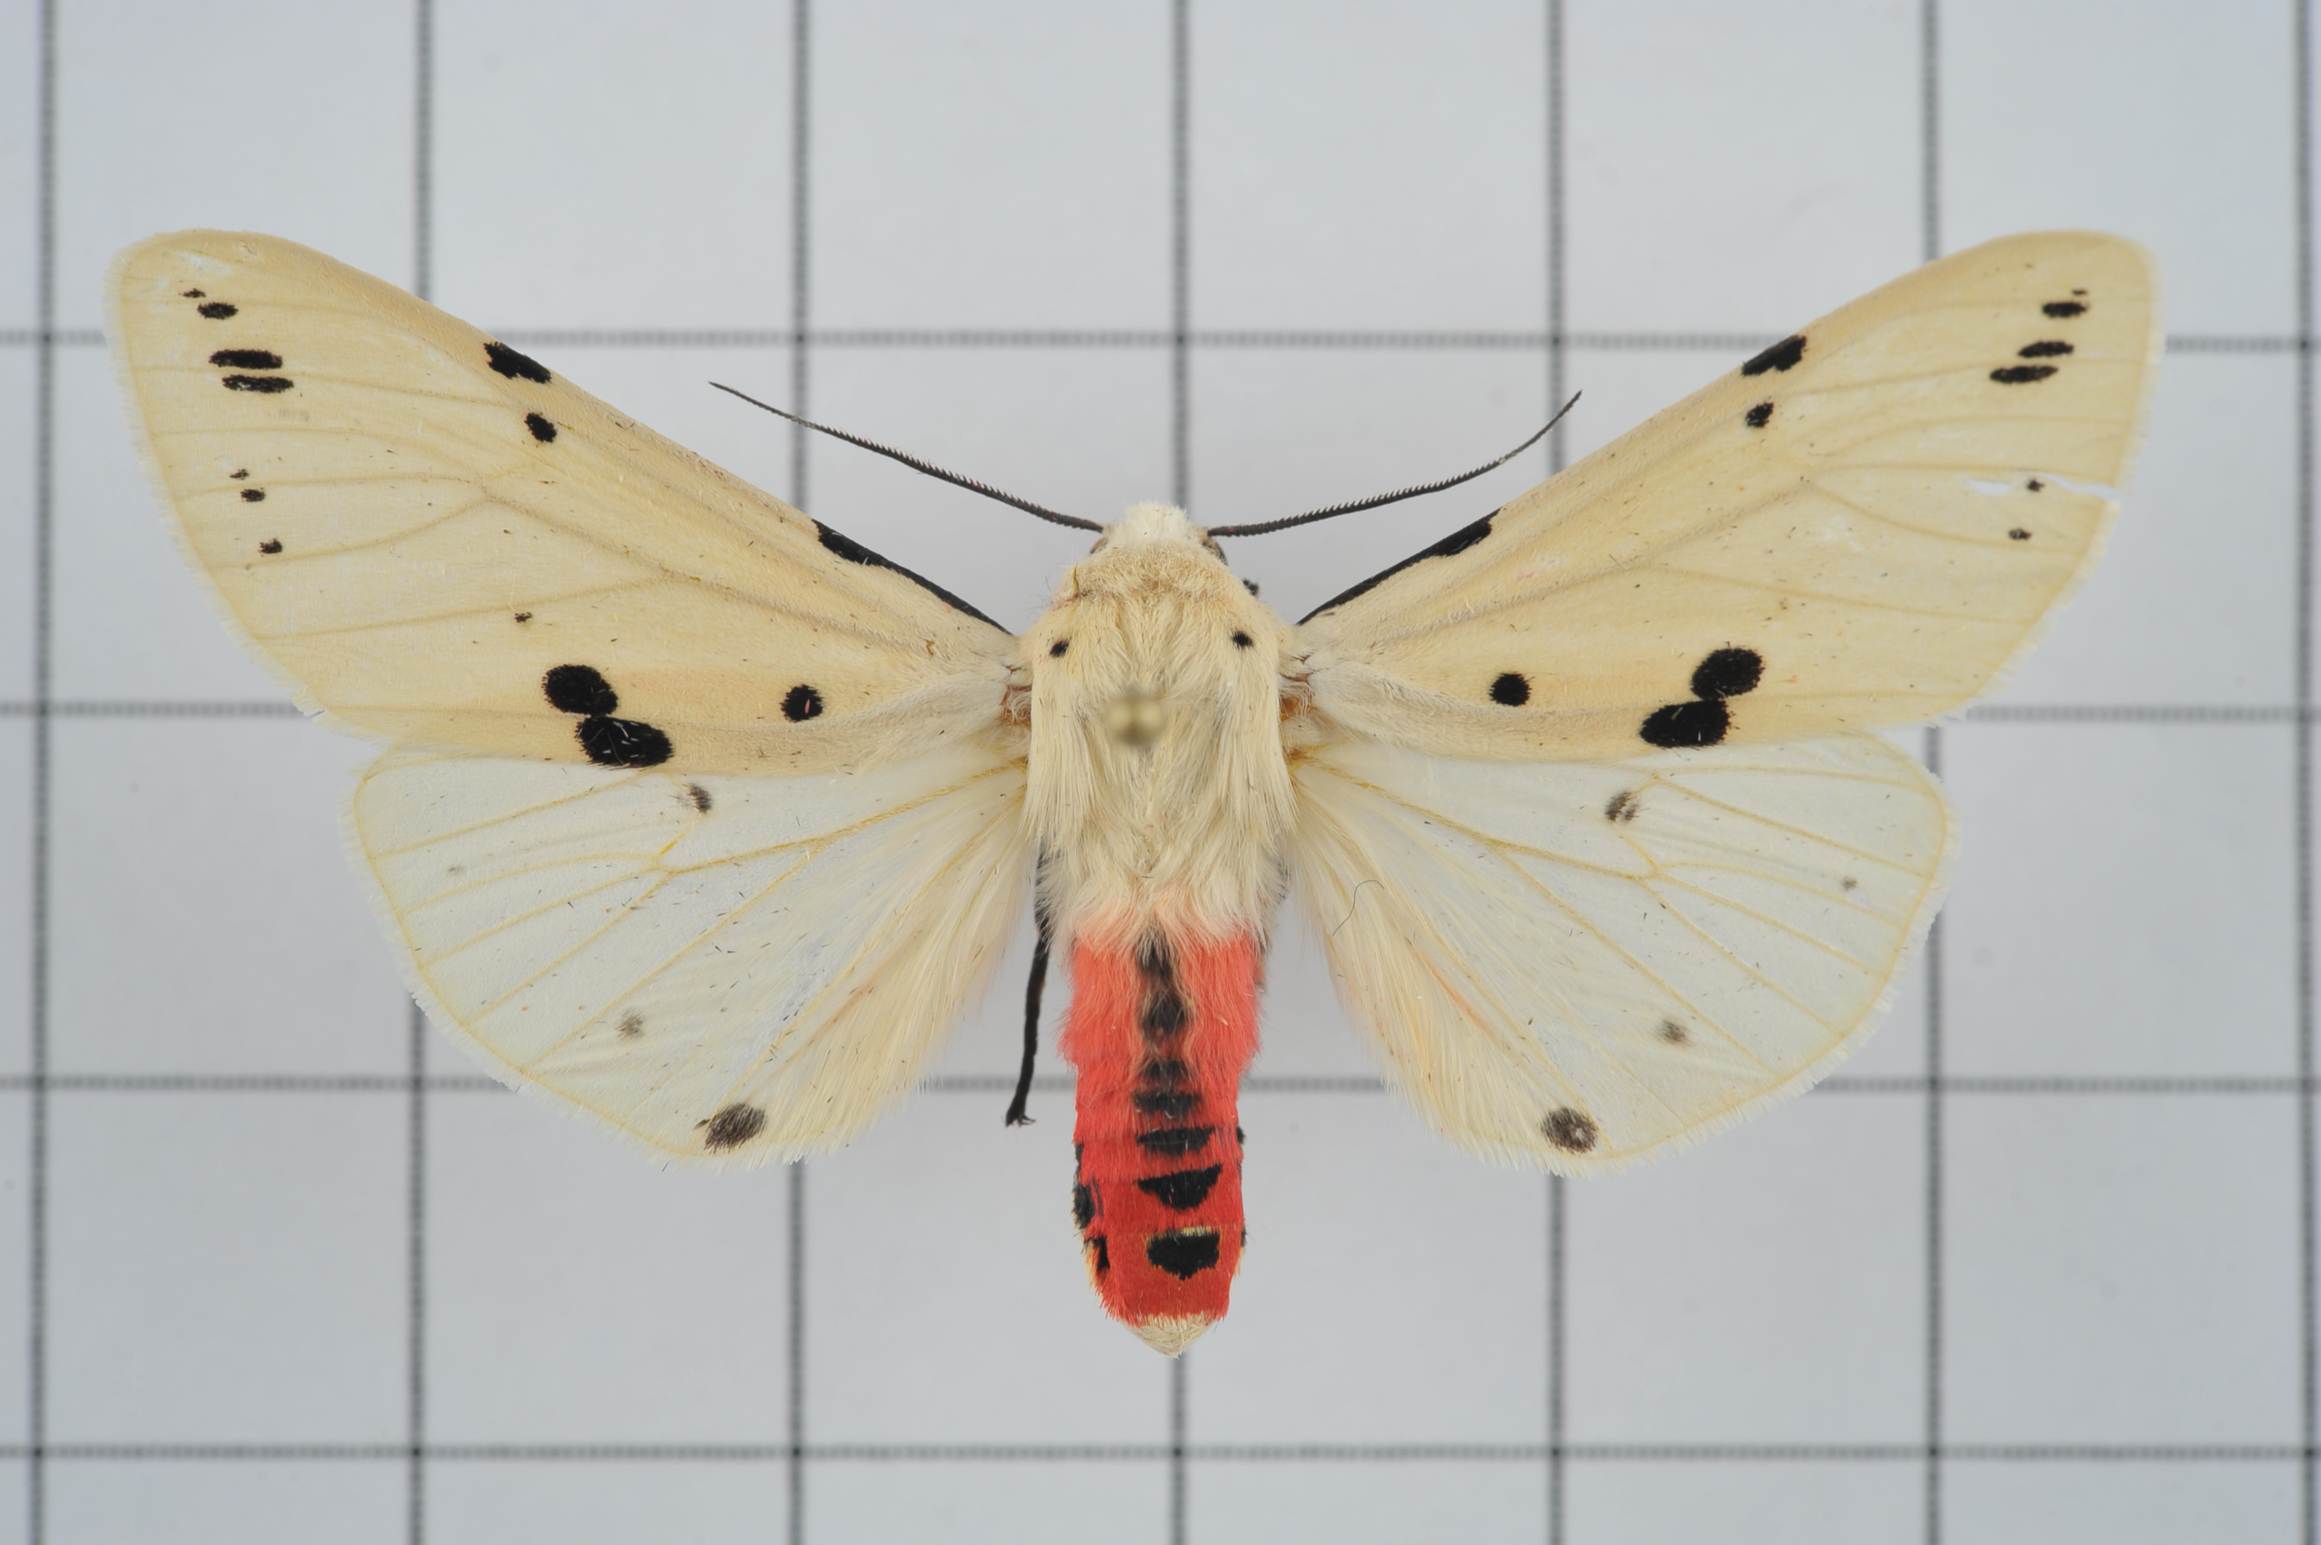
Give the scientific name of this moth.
Spilarctia alba kikuchii
